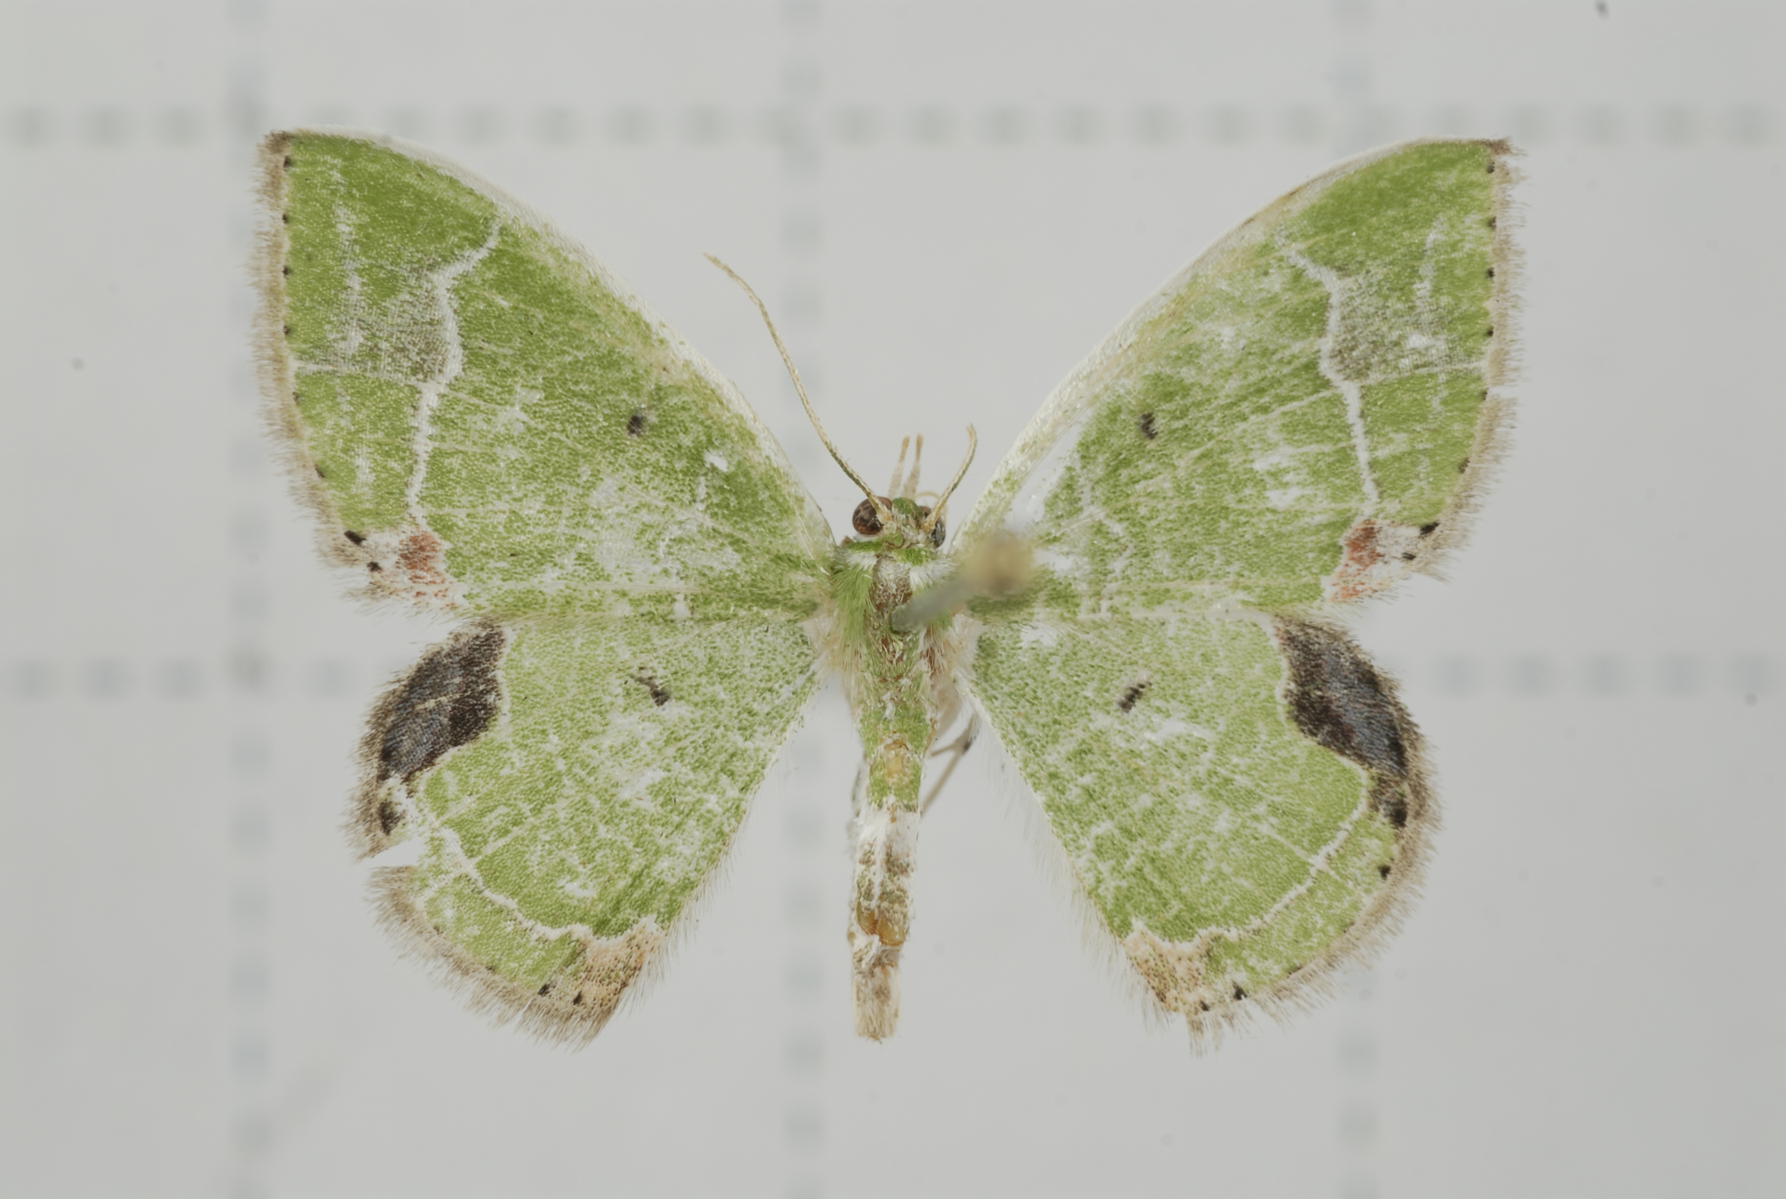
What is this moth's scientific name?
Comibaena subdelicata
